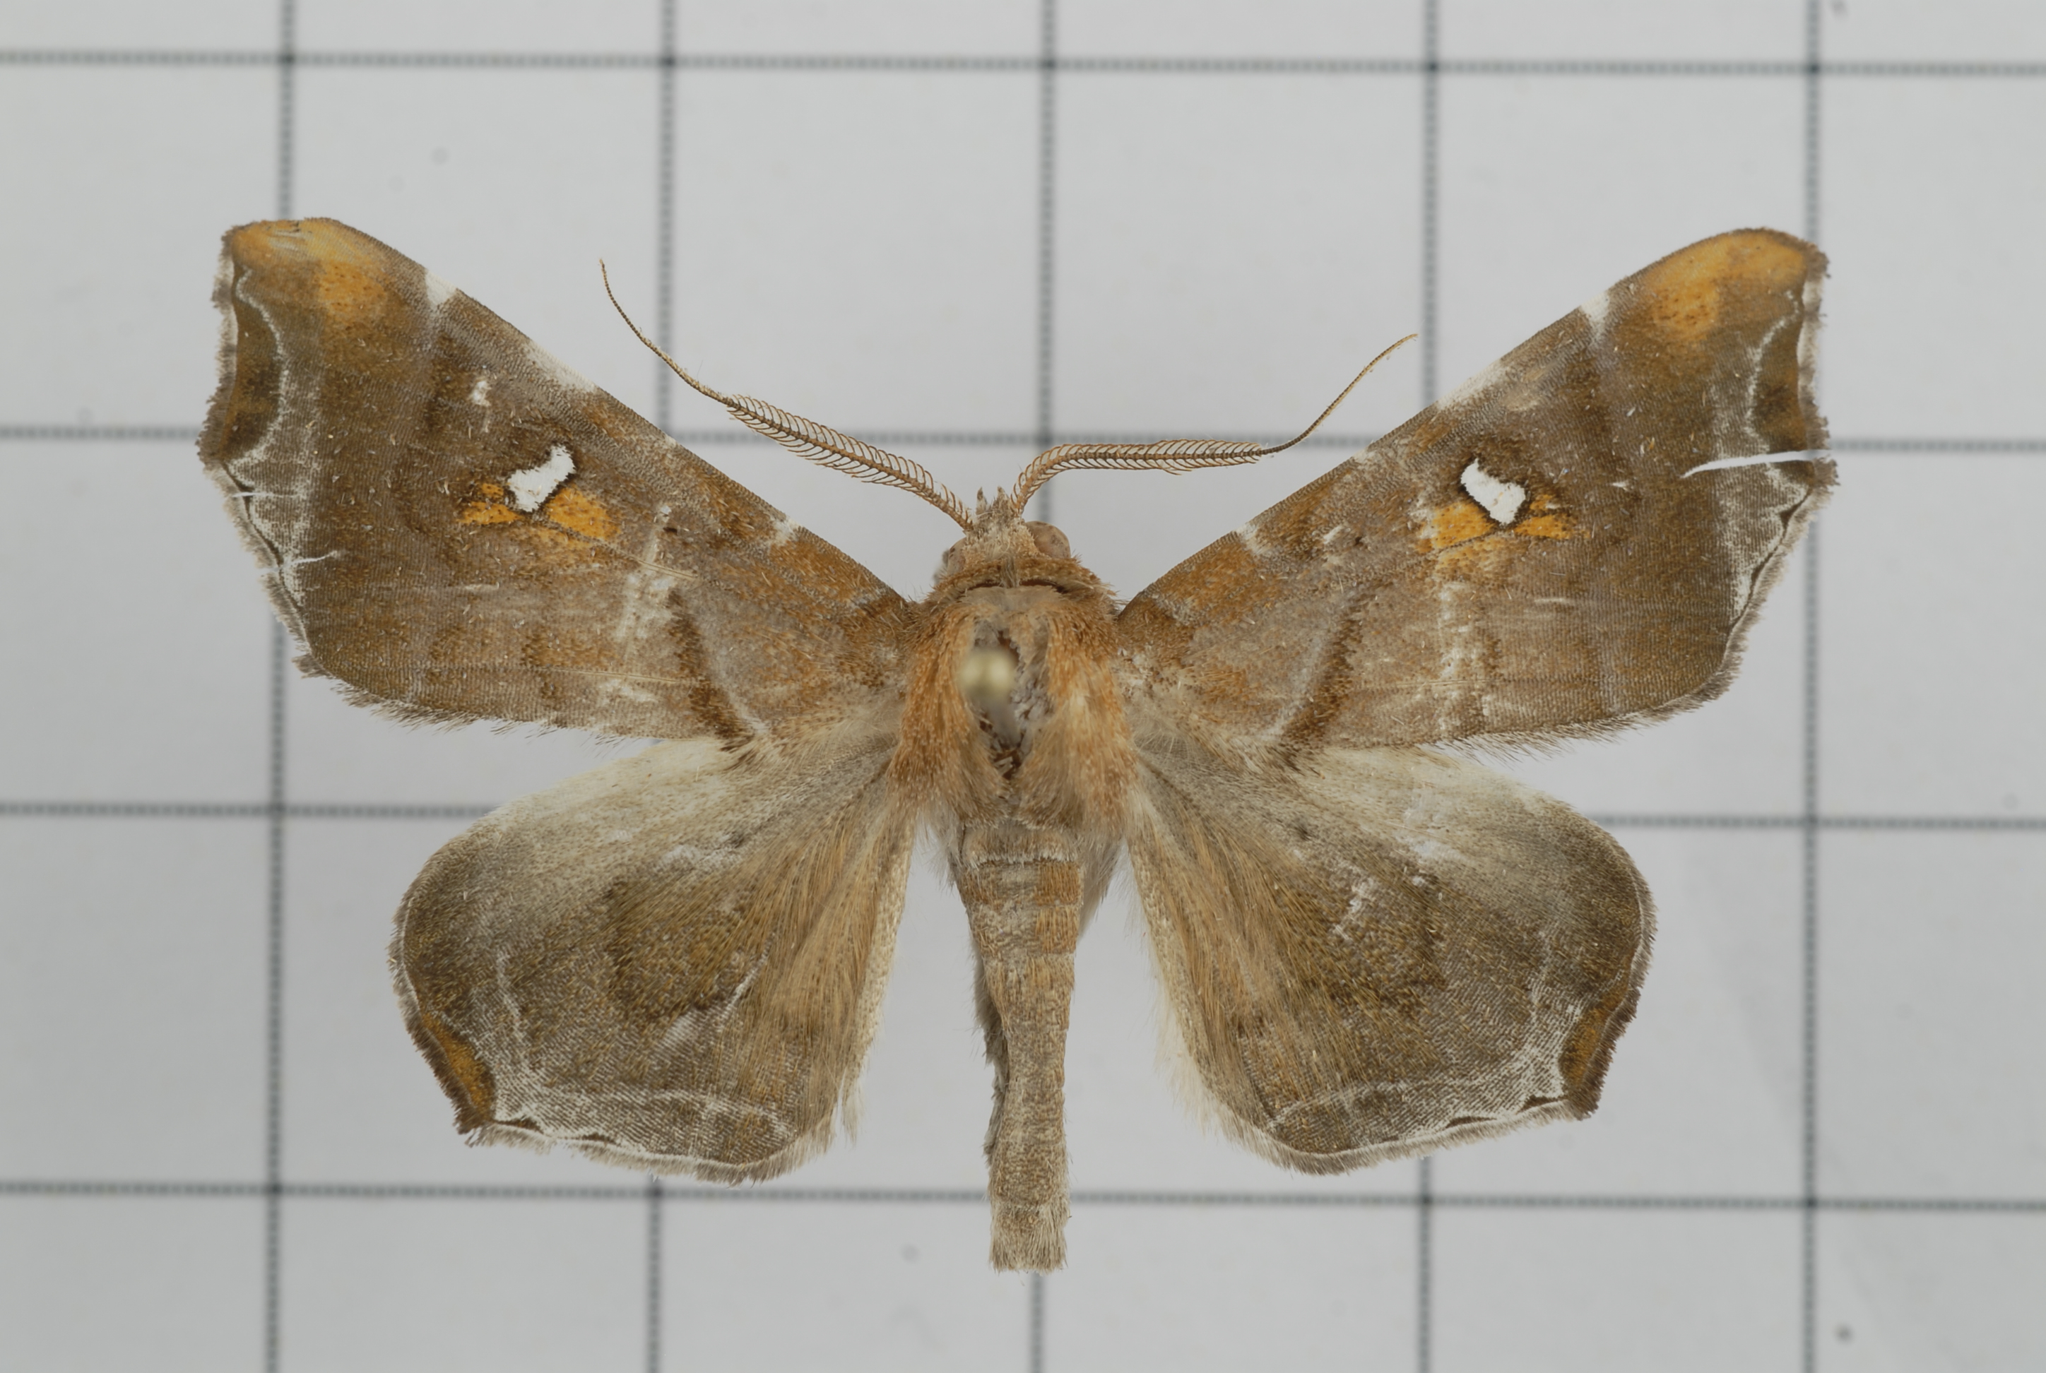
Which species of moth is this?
Episparis taiwana
